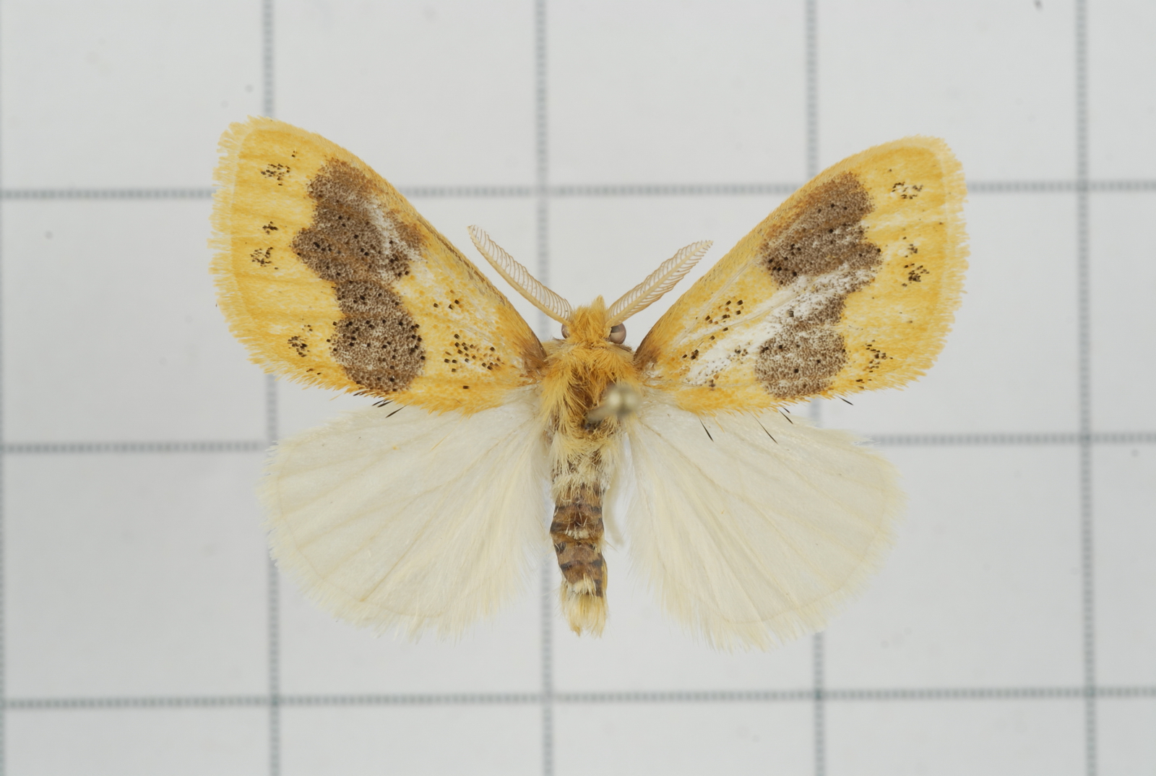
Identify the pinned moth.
Euproctis purpureofasciata
